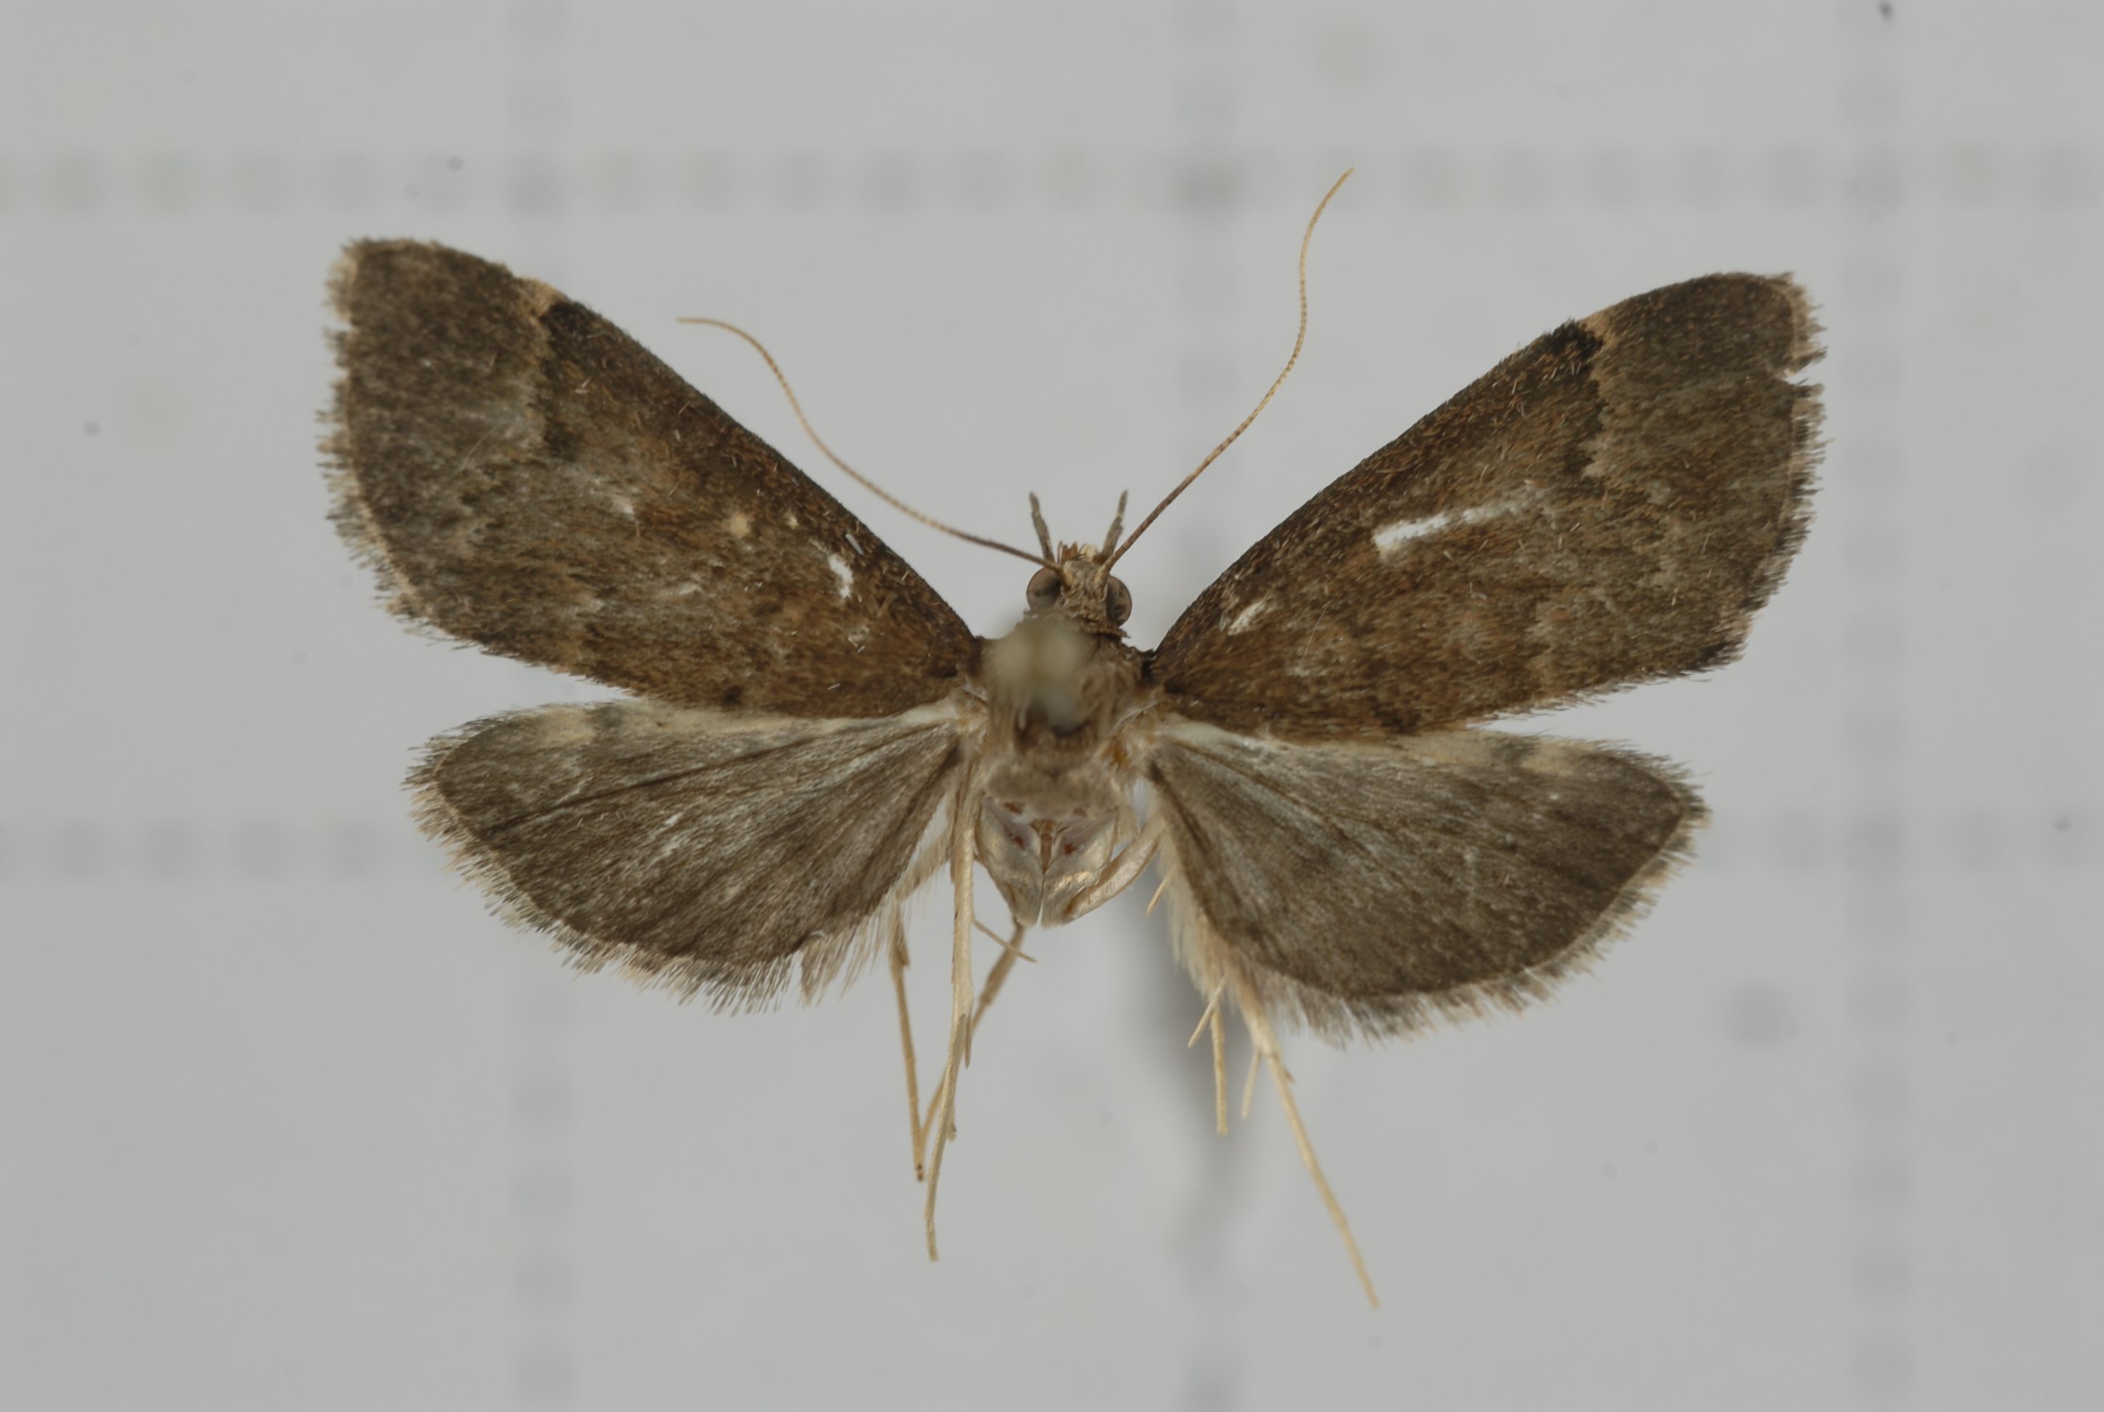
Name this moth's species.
Camptomastix hisbonalis
